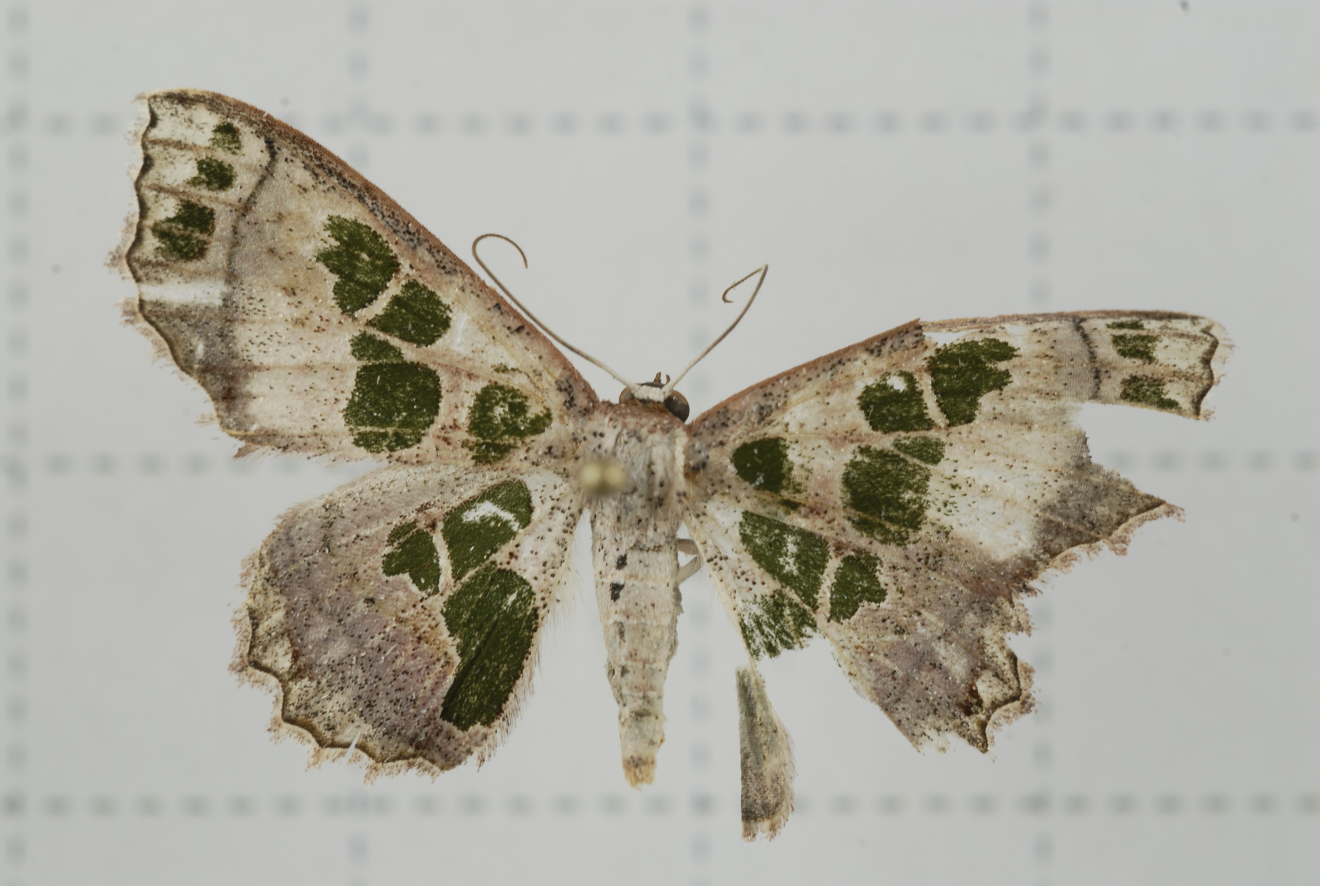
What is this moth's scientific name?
Antitrygodes divisaria perturbata
